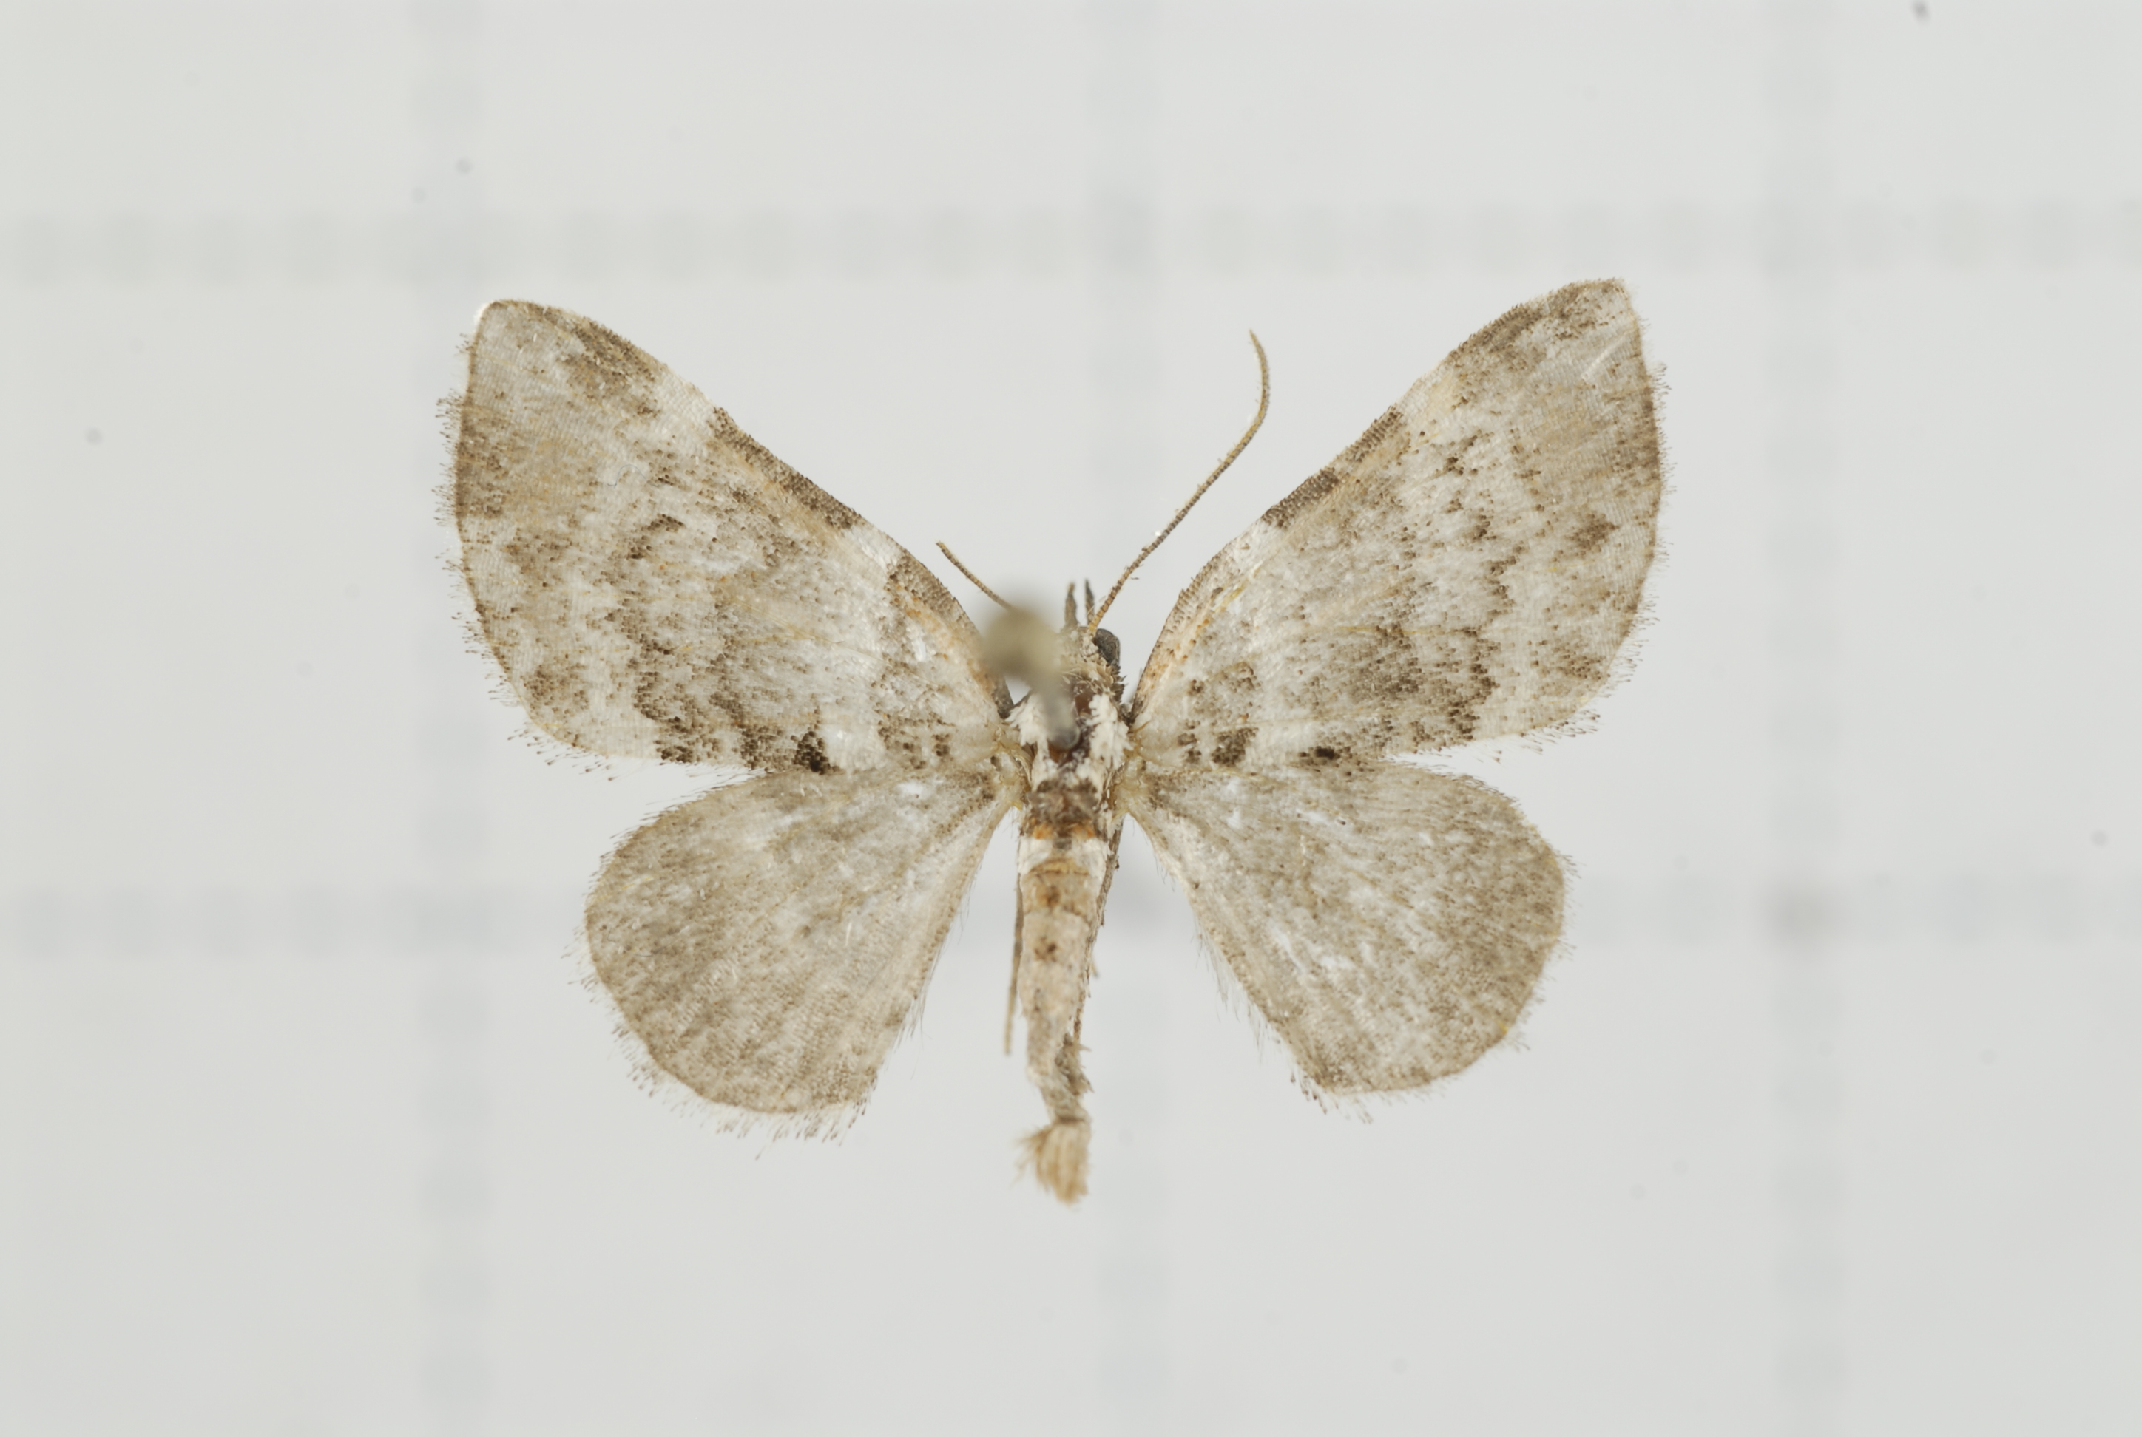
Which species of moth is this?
Perizoma fasciaria
